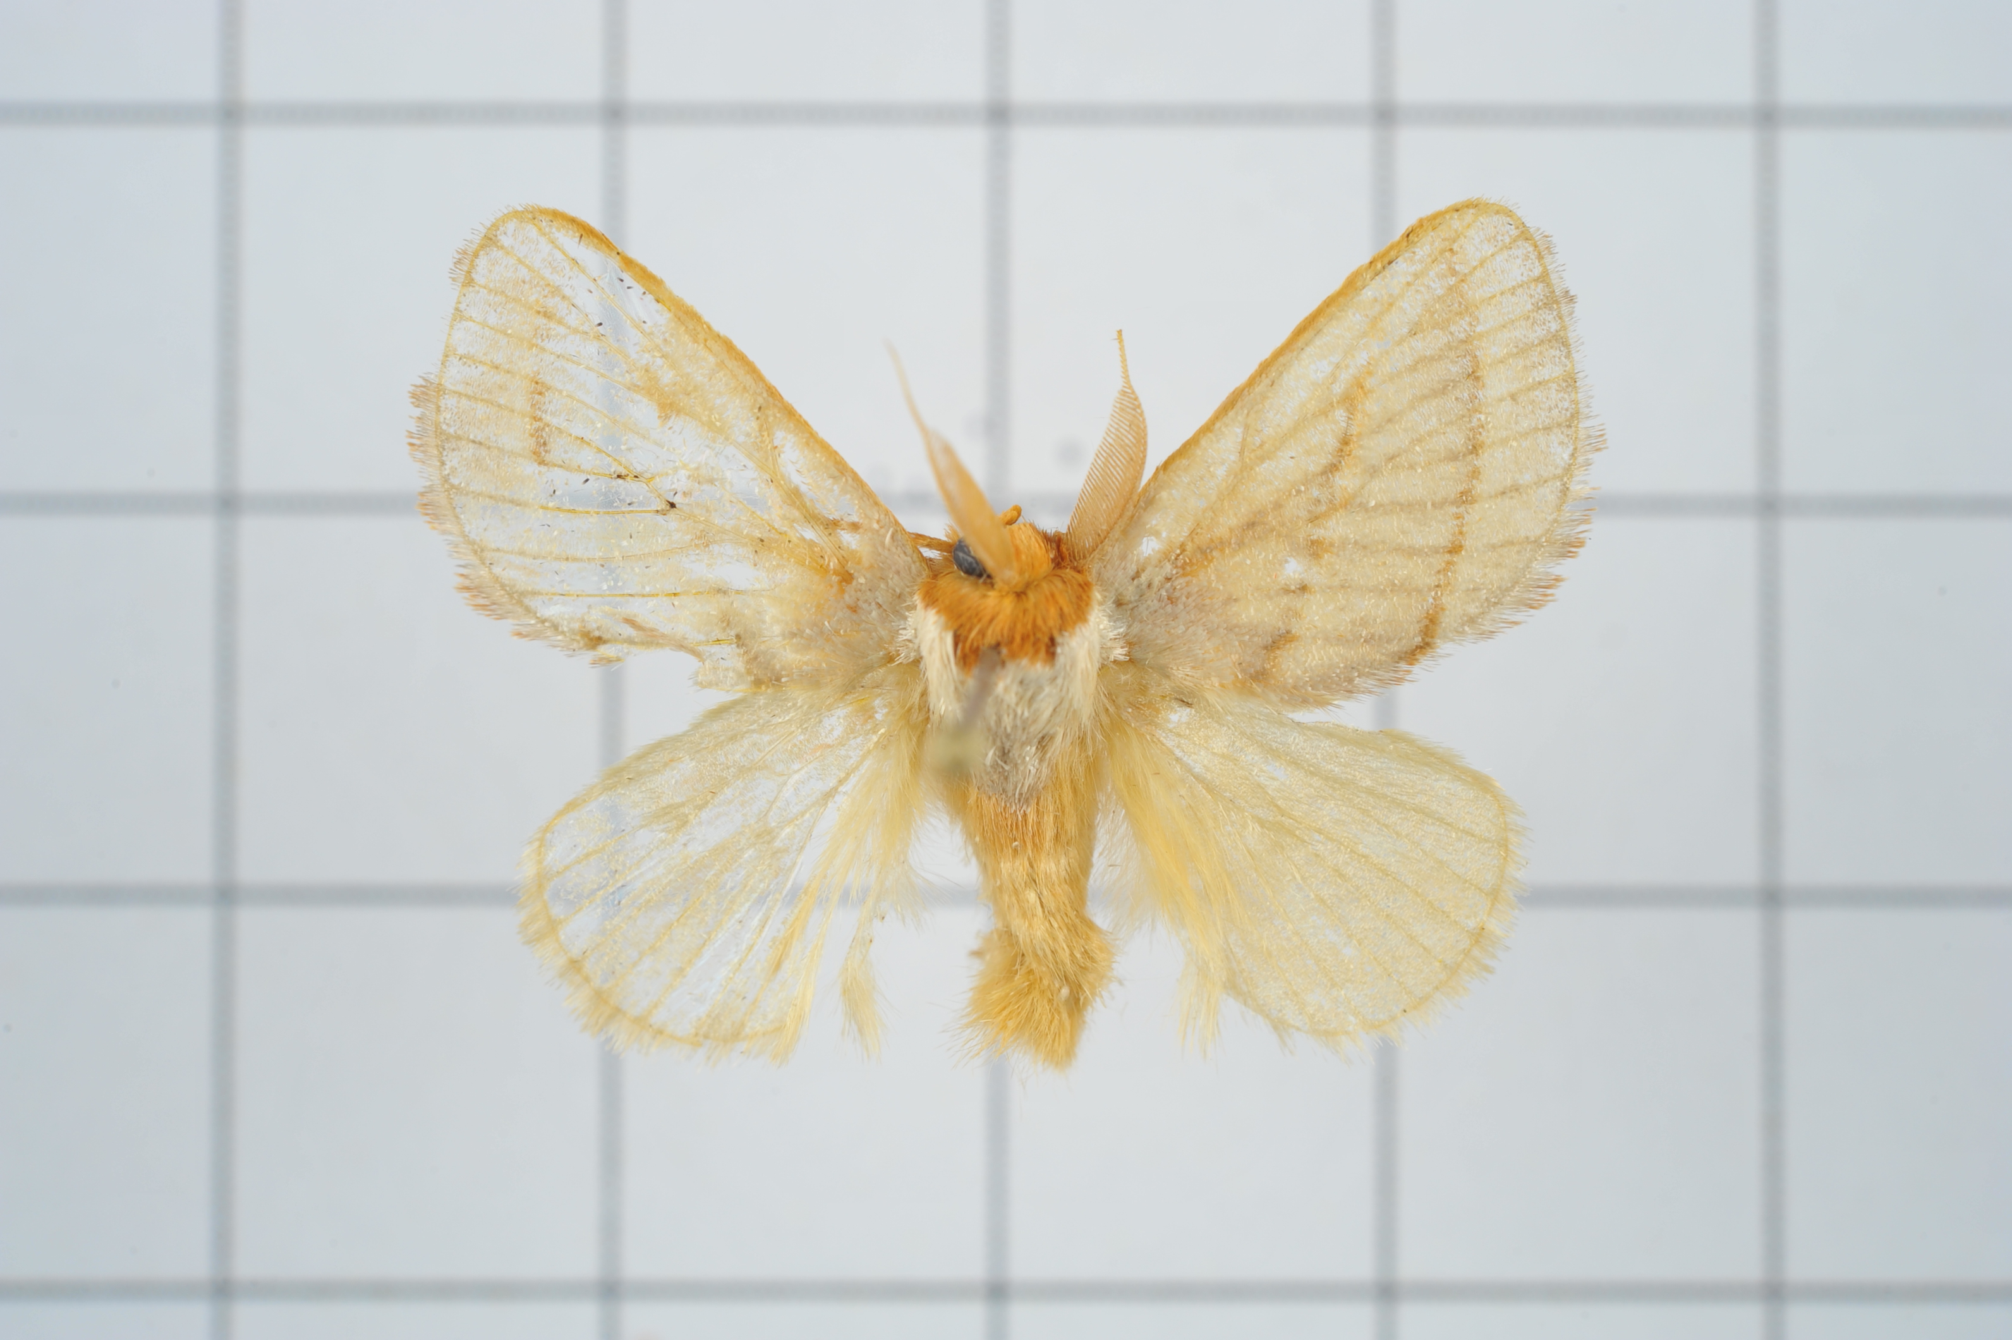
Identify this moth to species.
Cania heppneri
